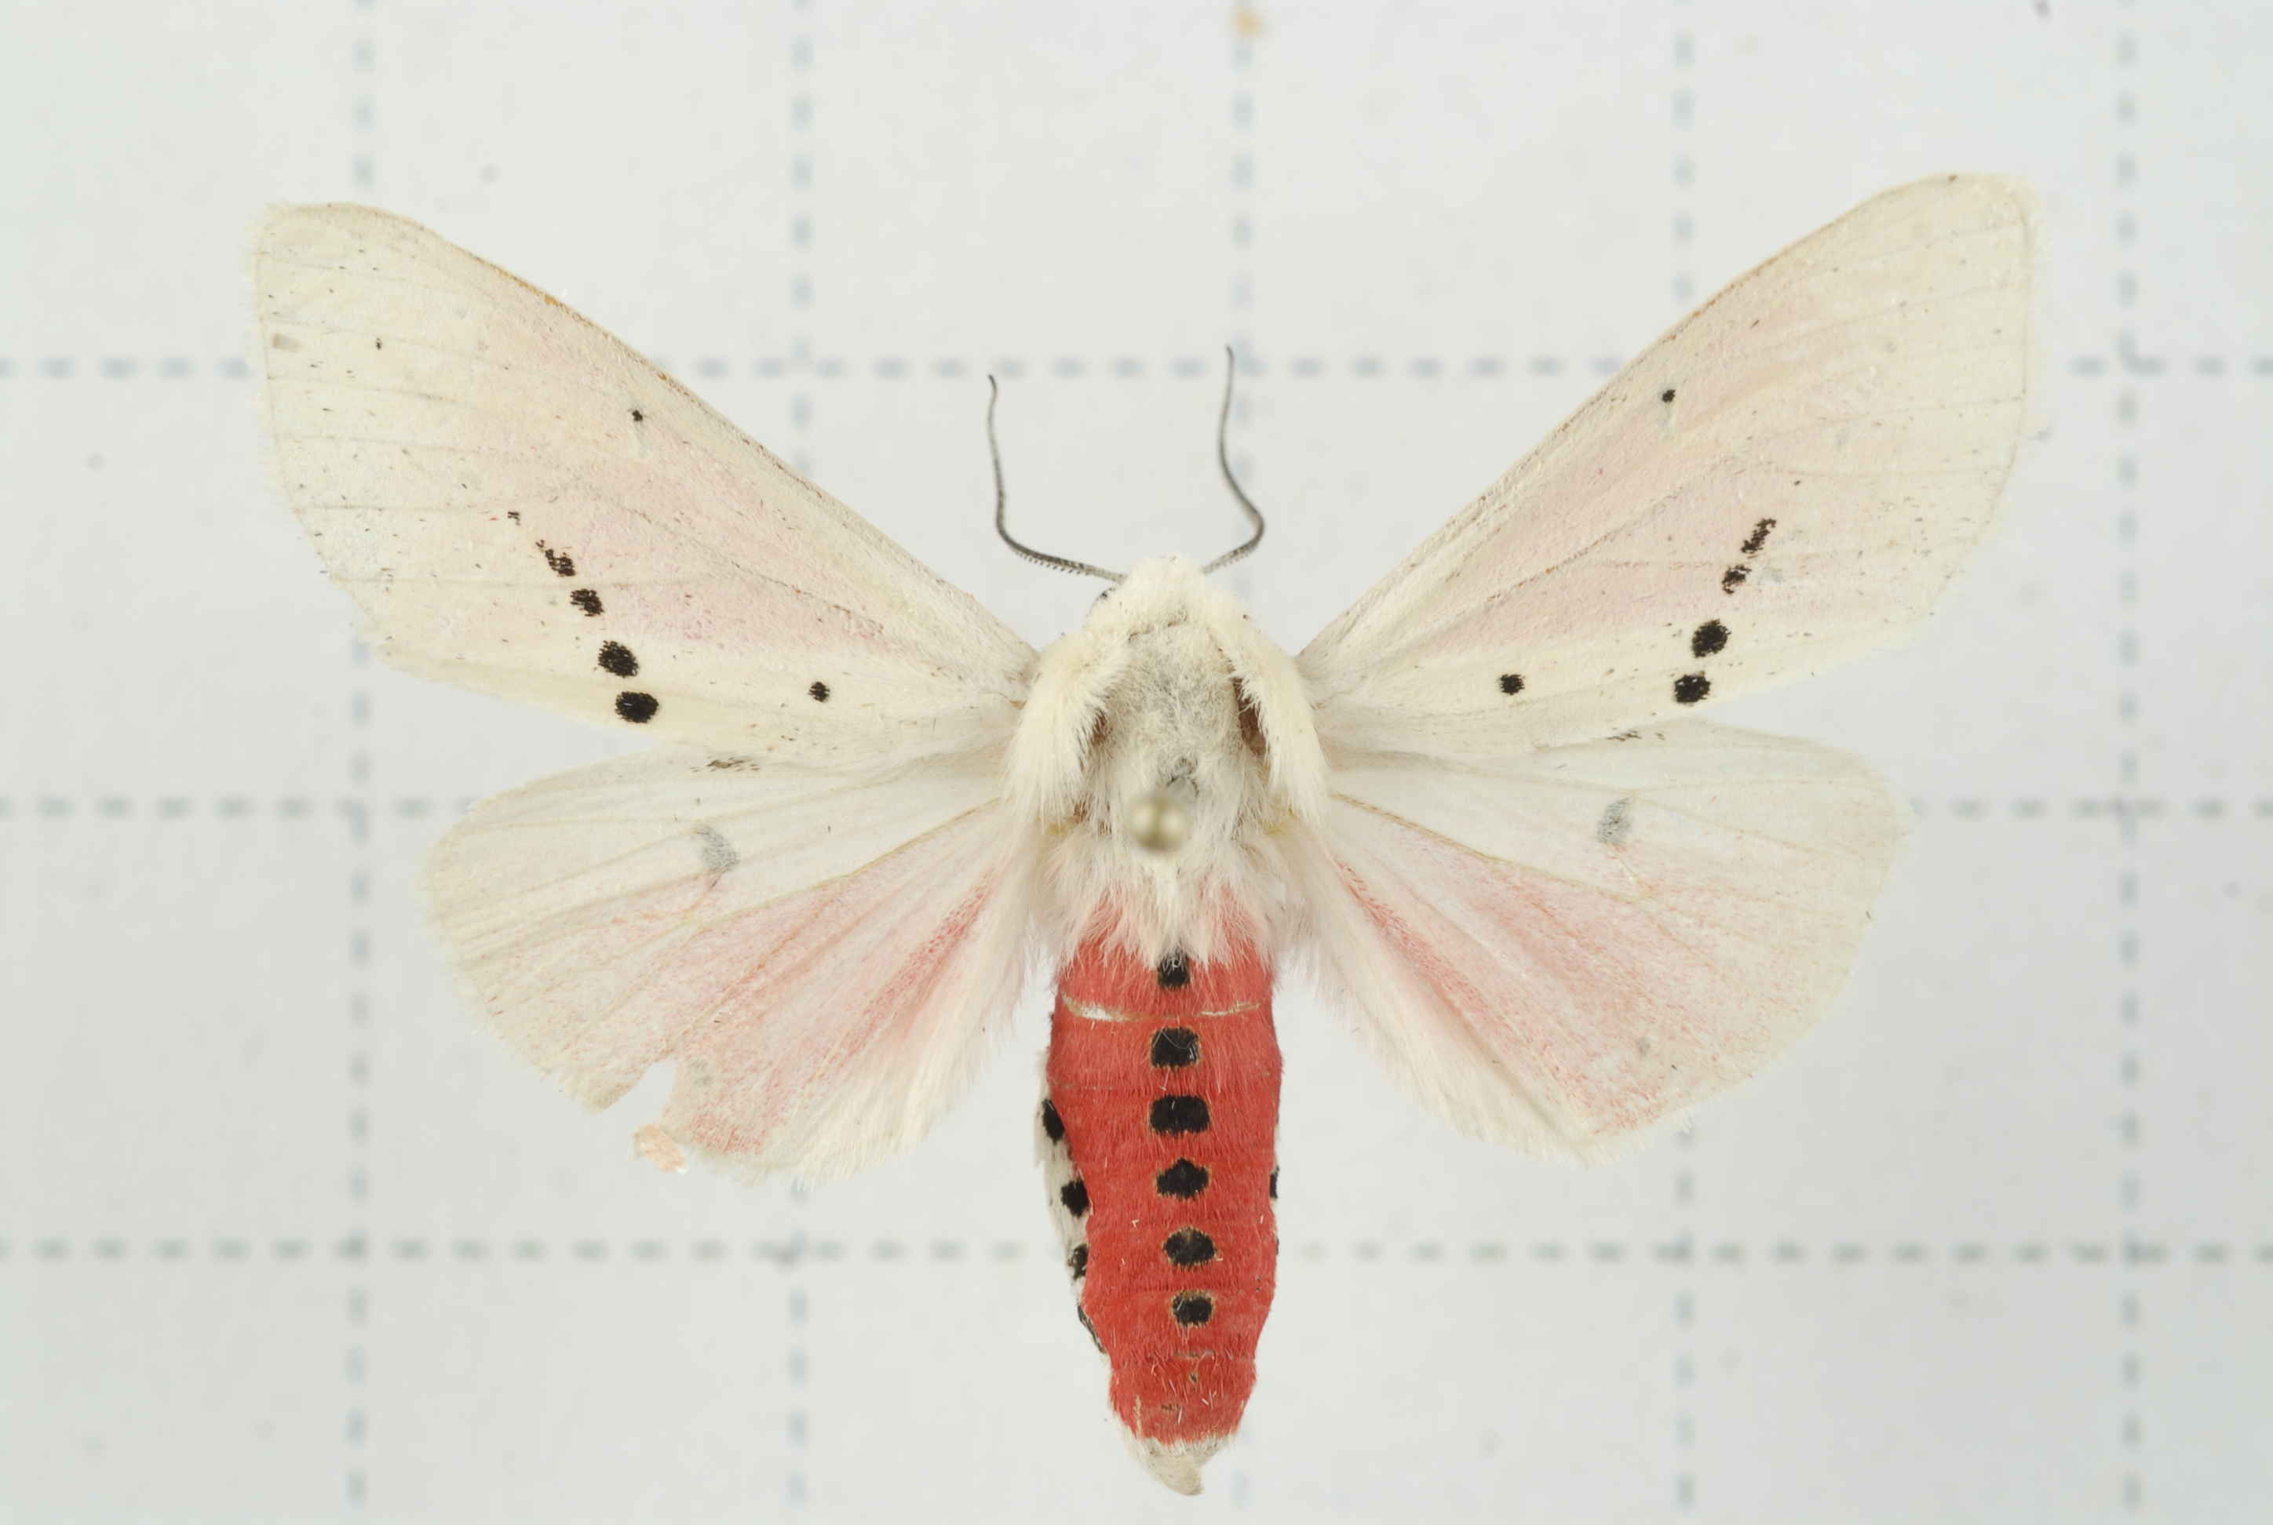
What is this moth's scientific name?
Spilarctia subcarnea
